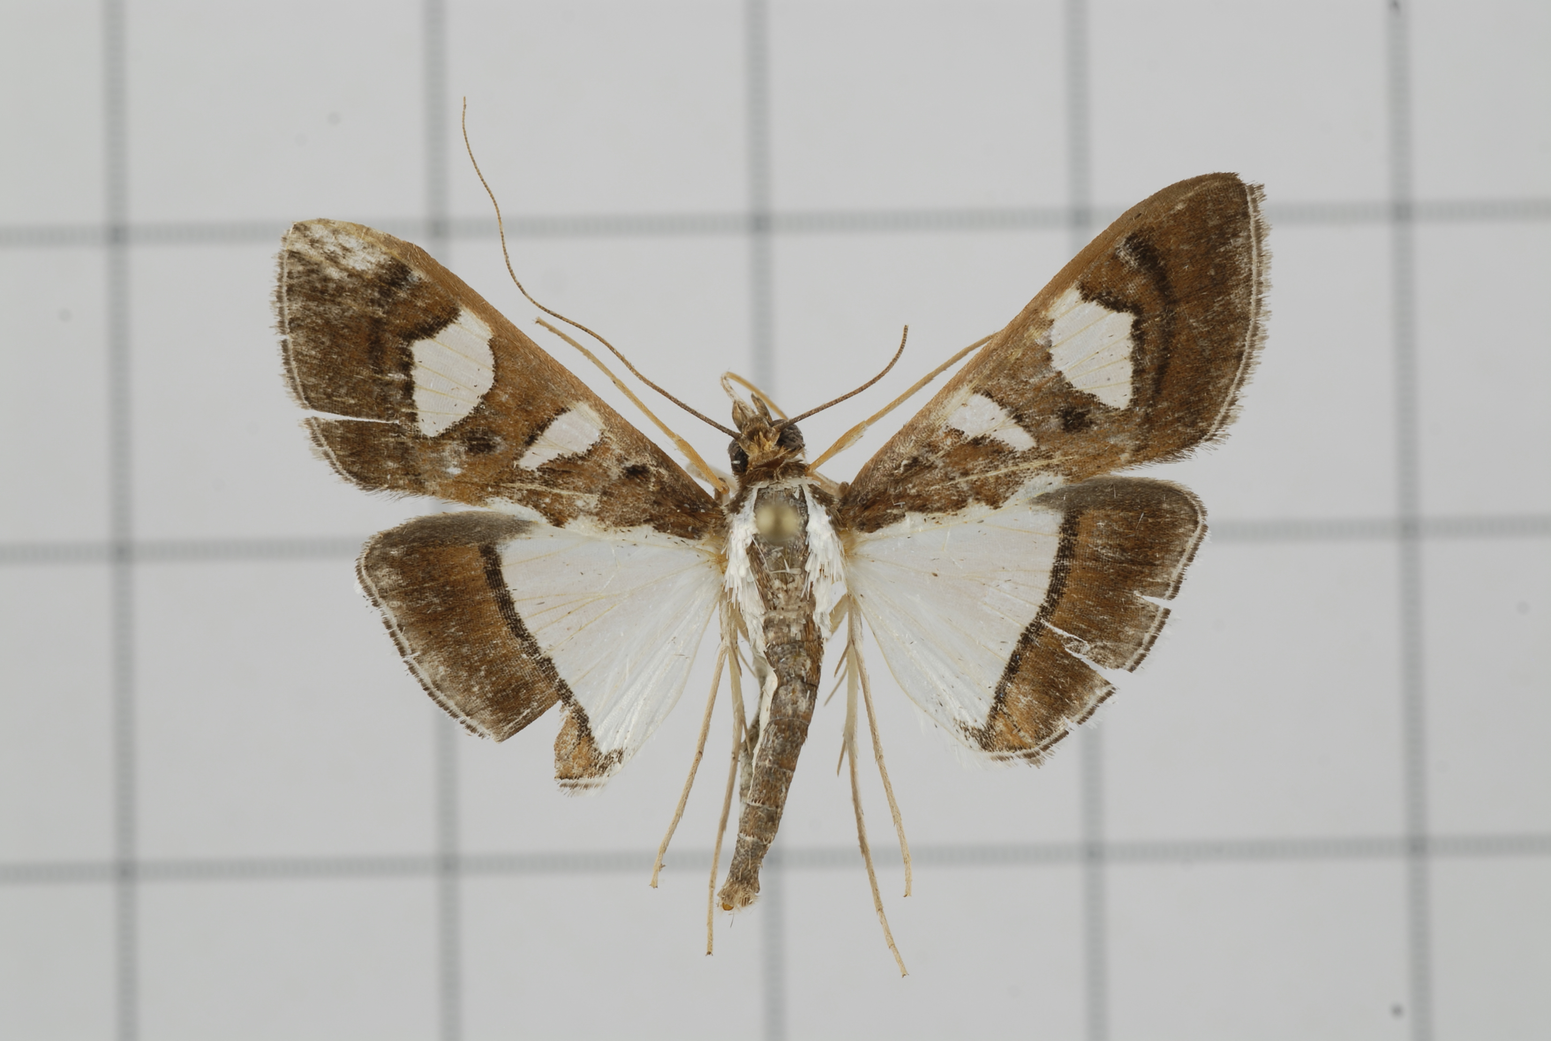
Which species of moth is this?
Glyphodes bivitralis
